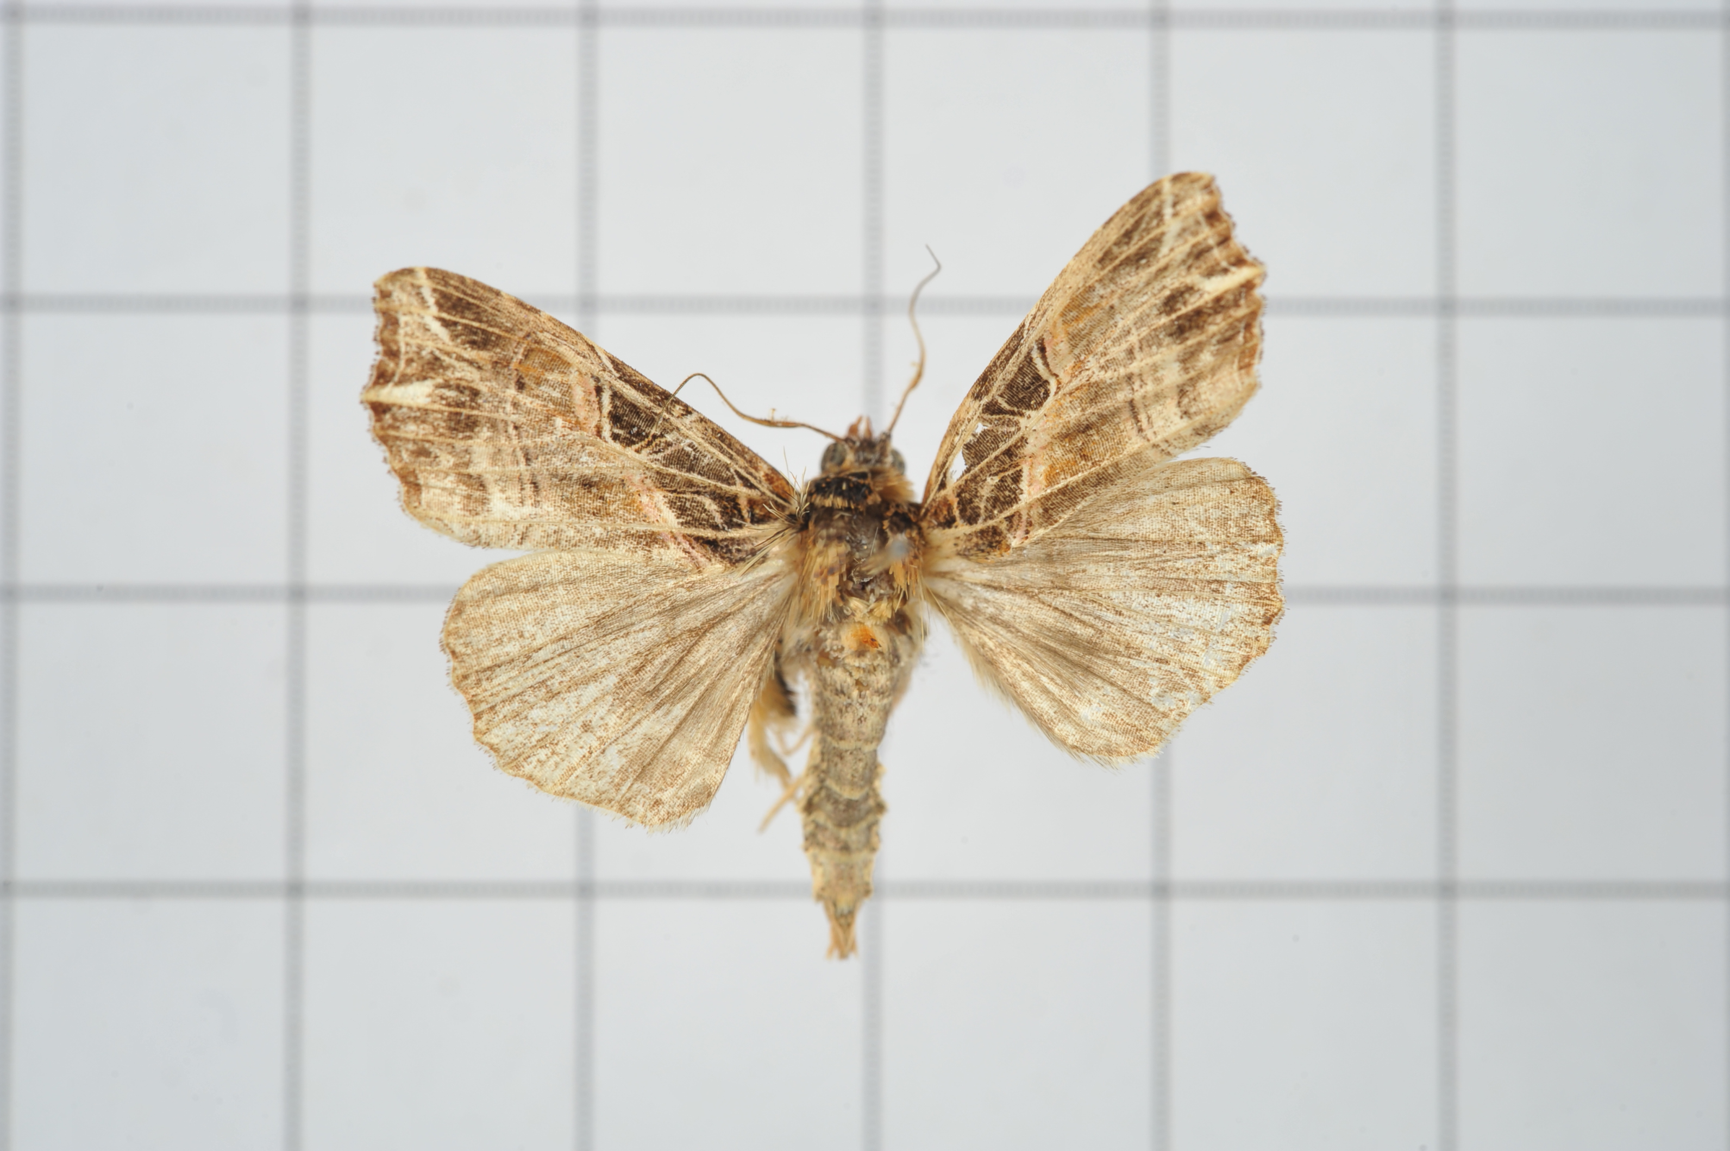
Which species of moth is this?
Callopistria maillardi maillardi
